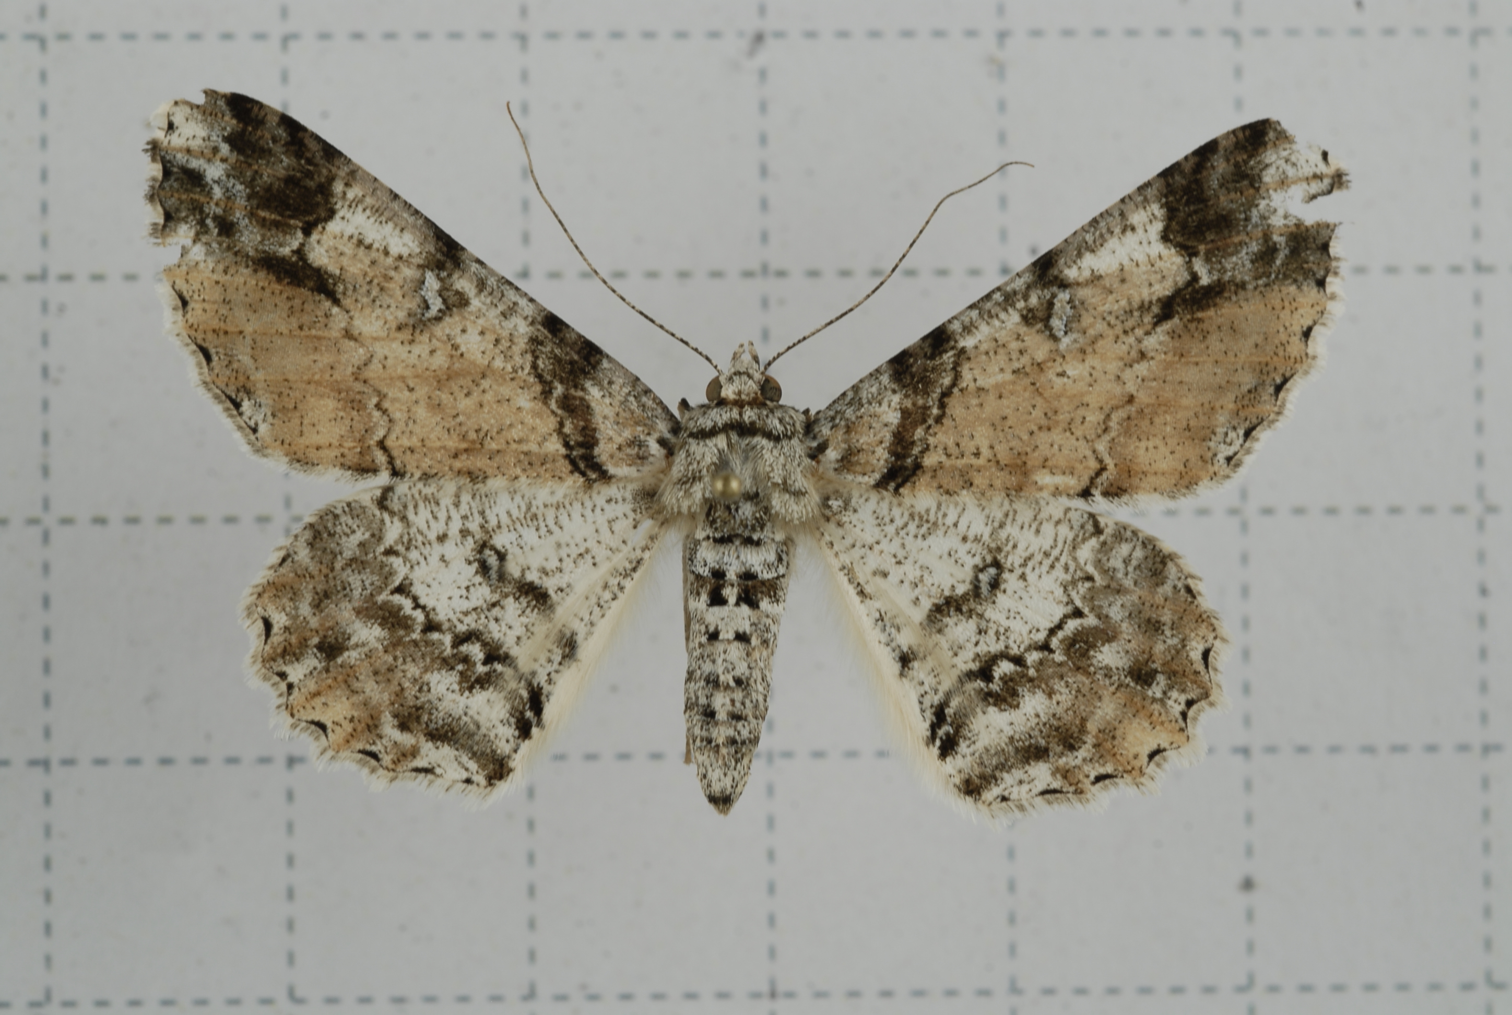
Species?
Cleora fraterna
